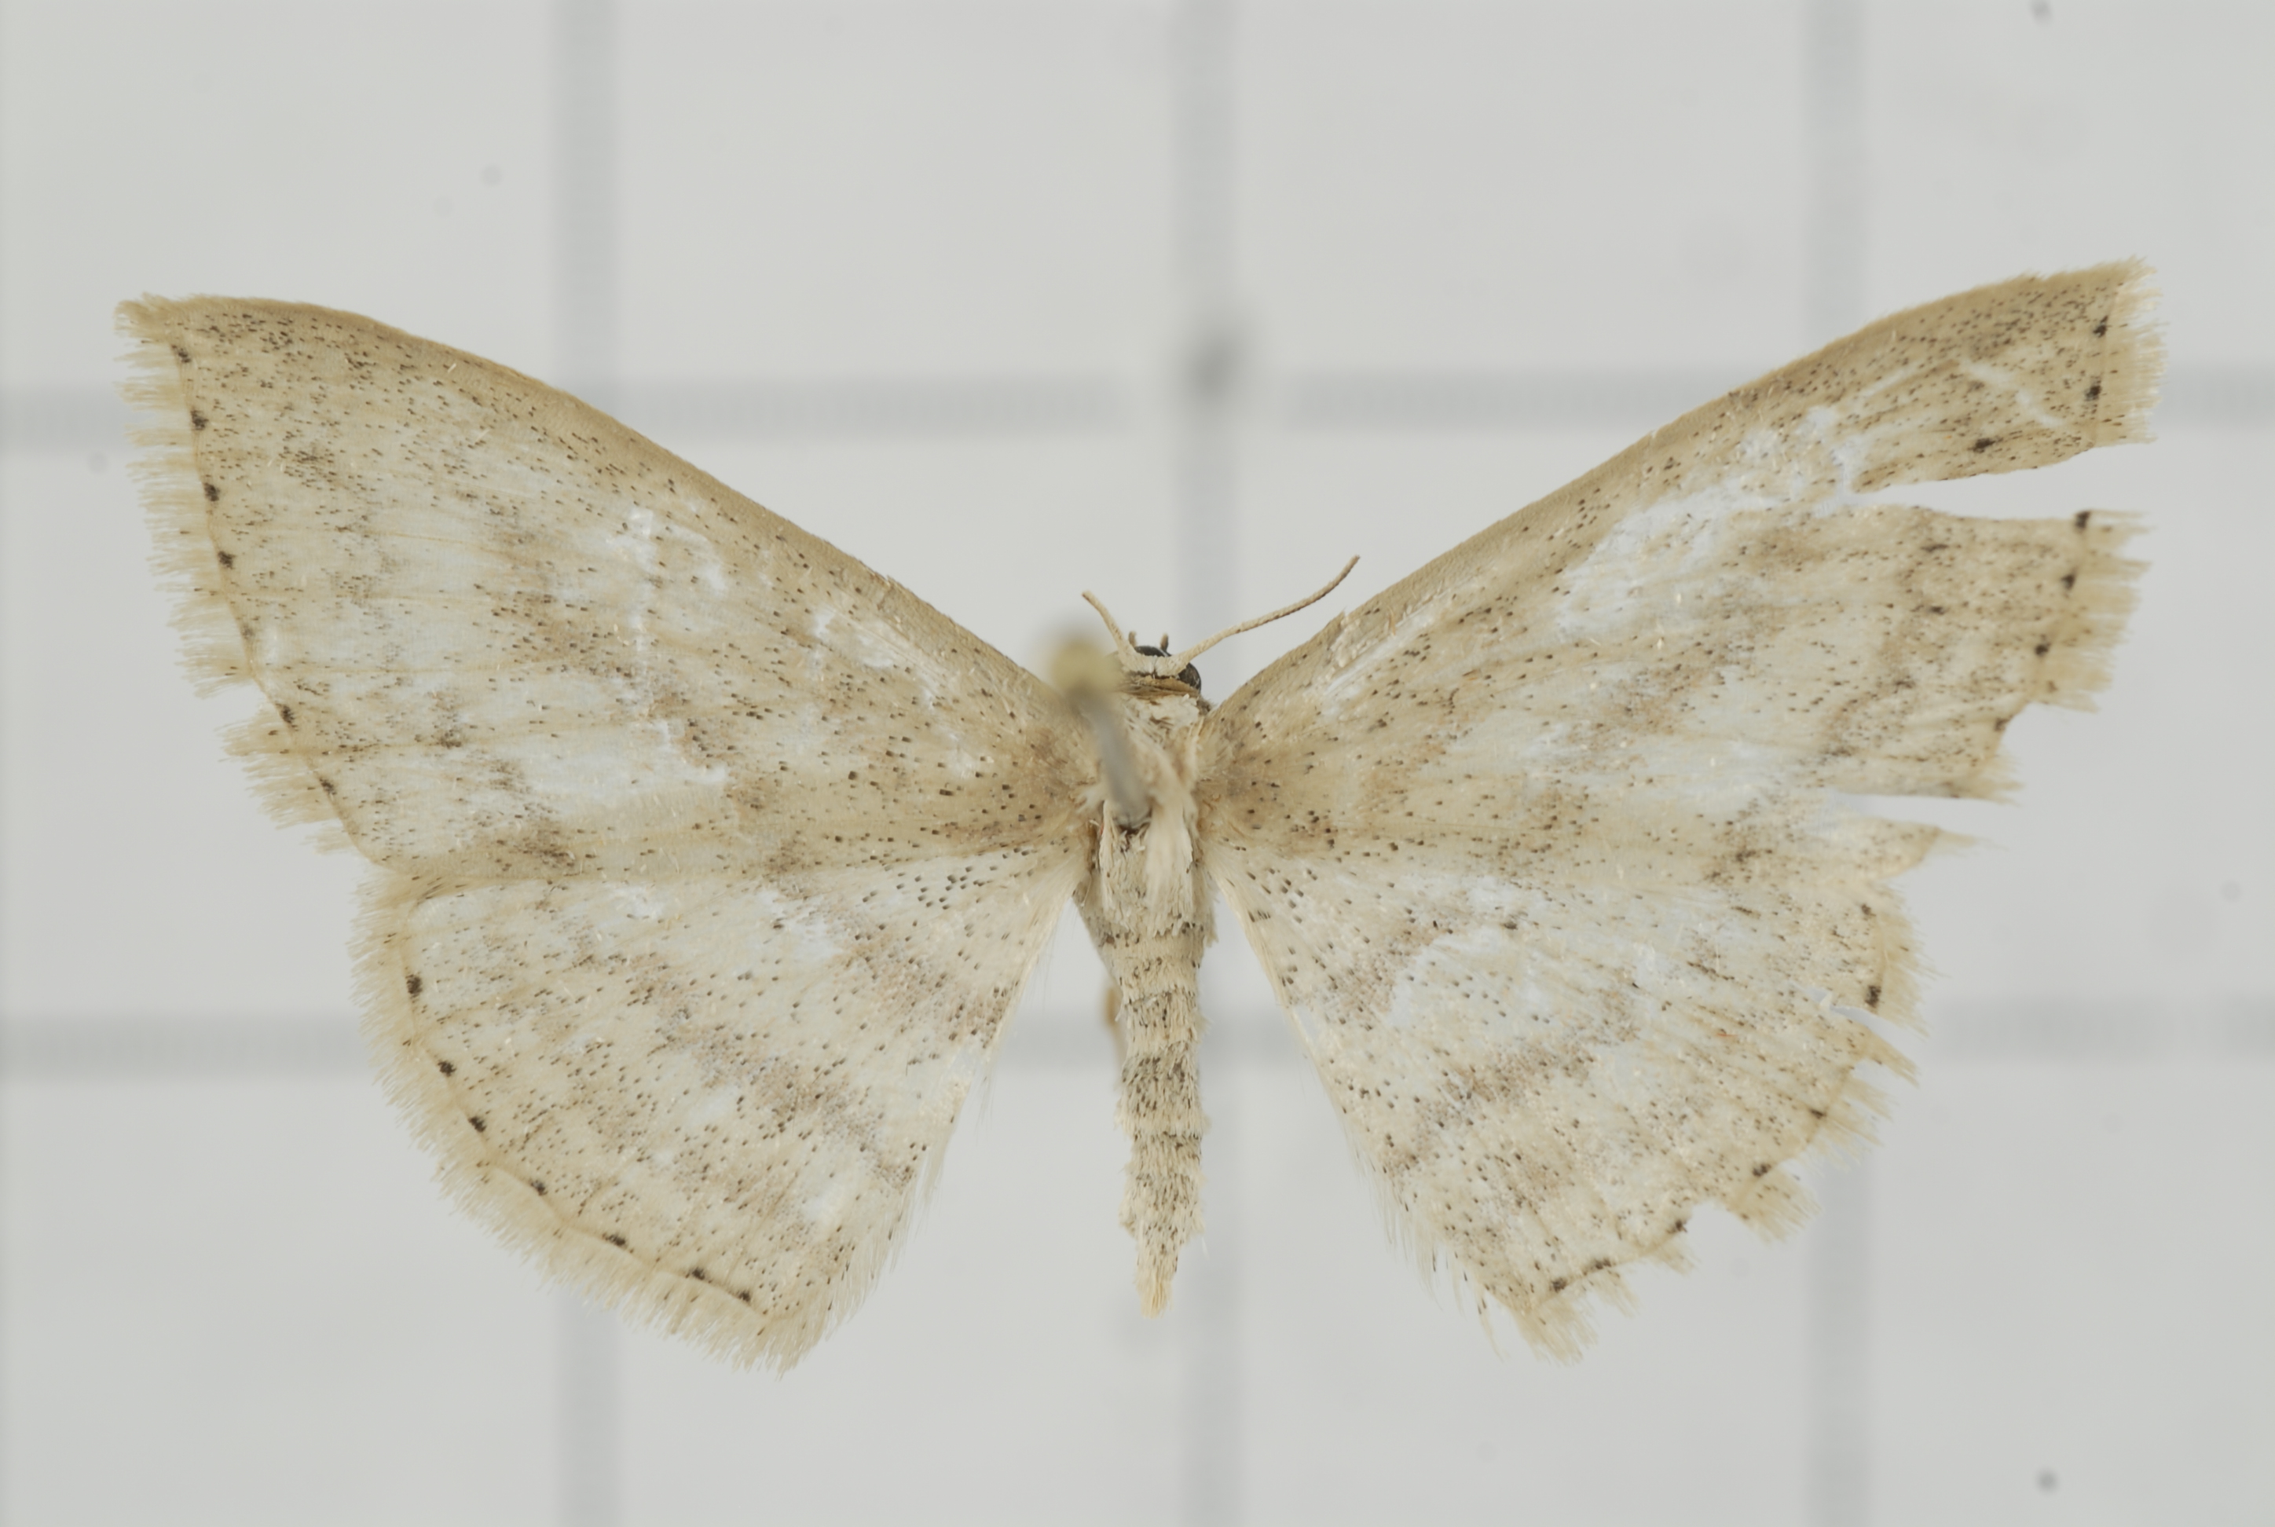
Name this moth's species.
Scopula kagiata
